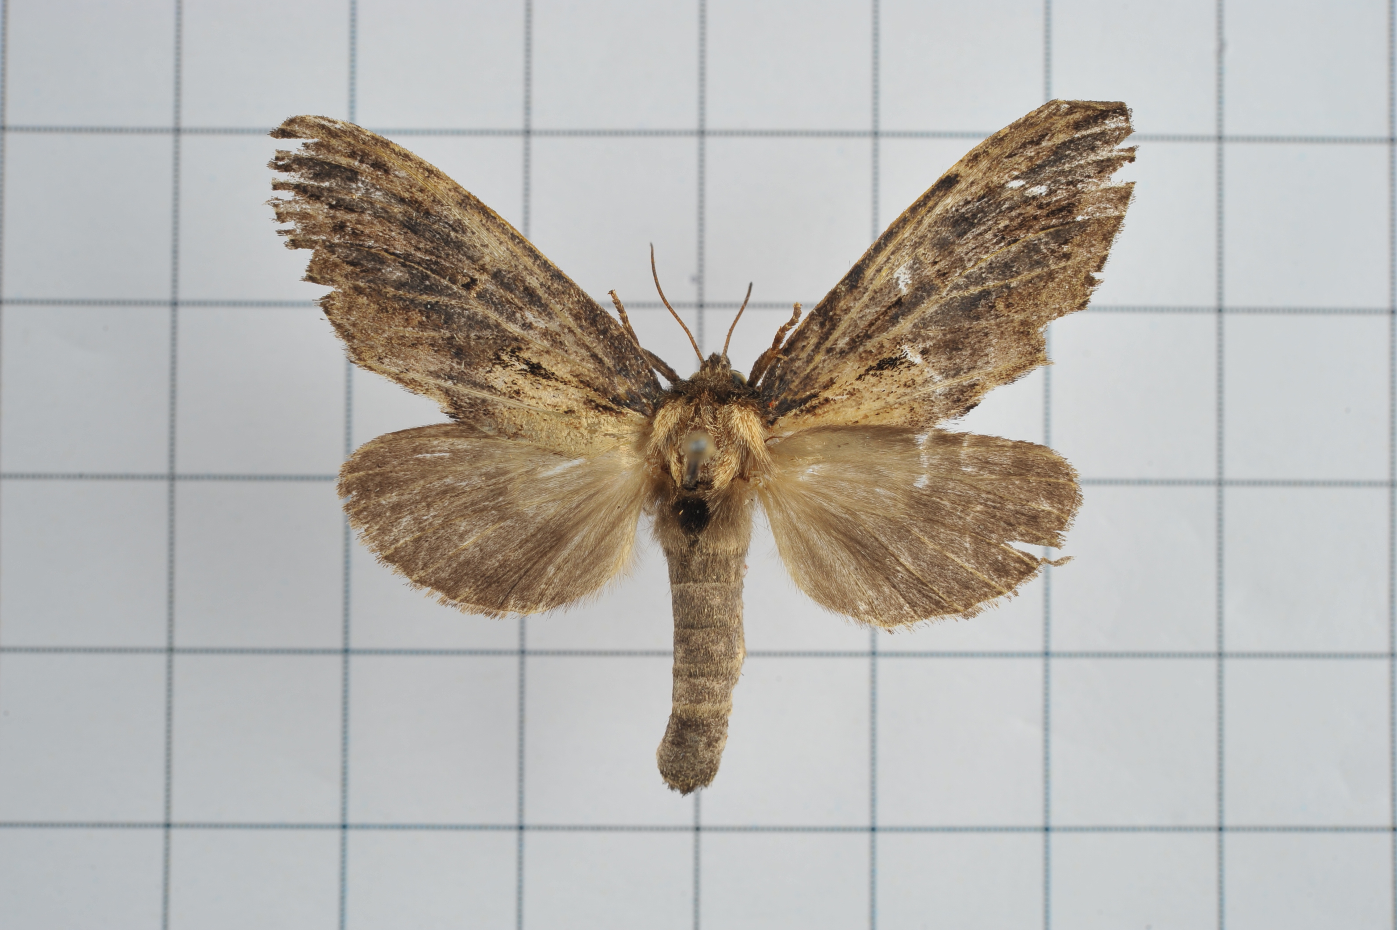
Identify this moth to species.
Allodontoides tenebrosa
